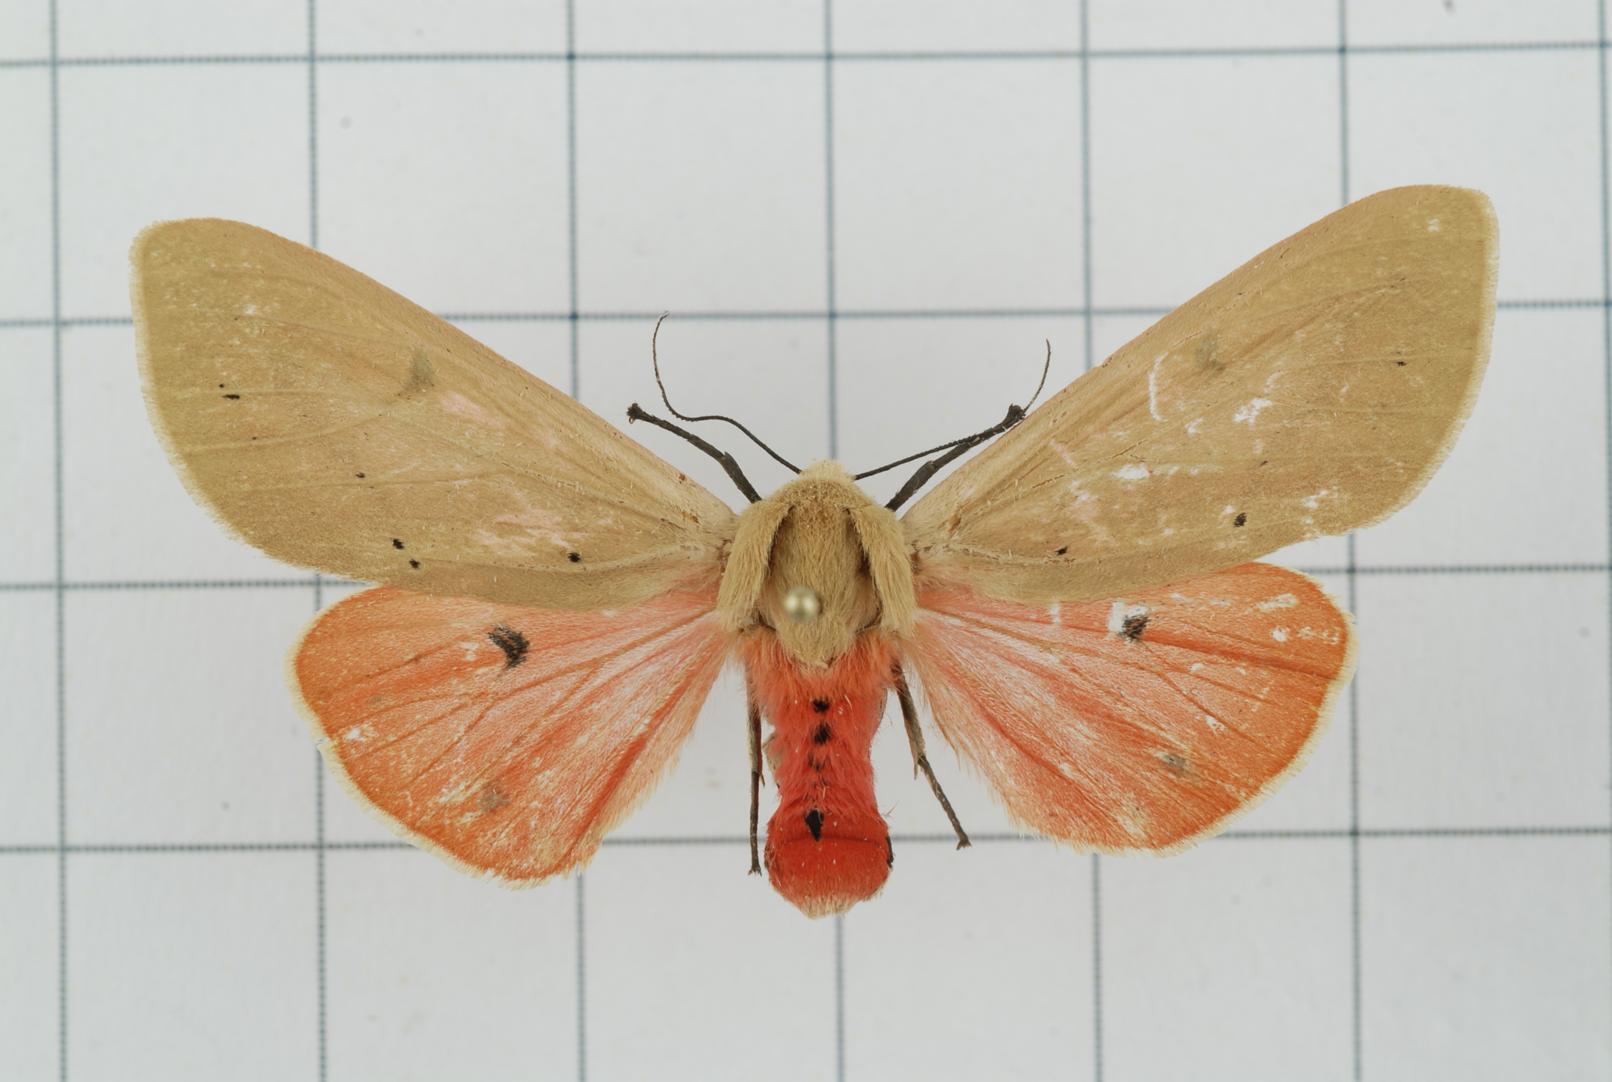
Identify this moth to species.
Spilarctia wilemani
